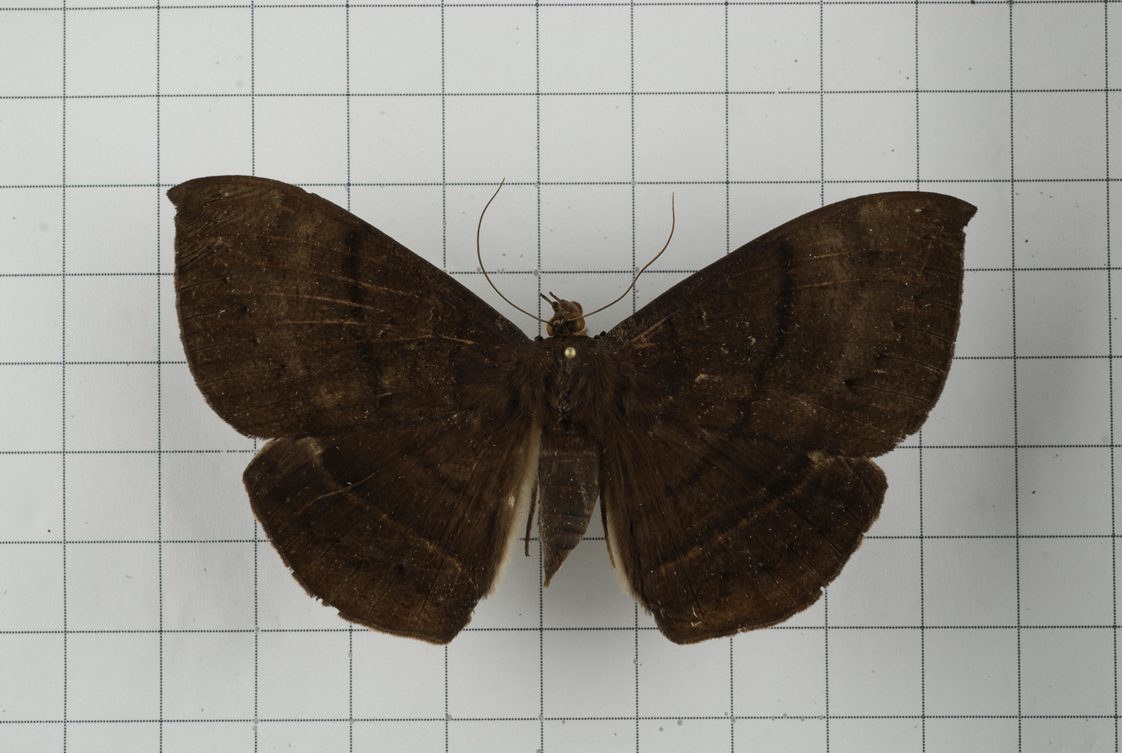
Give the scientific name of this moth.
Lygniodes hypoleuca
